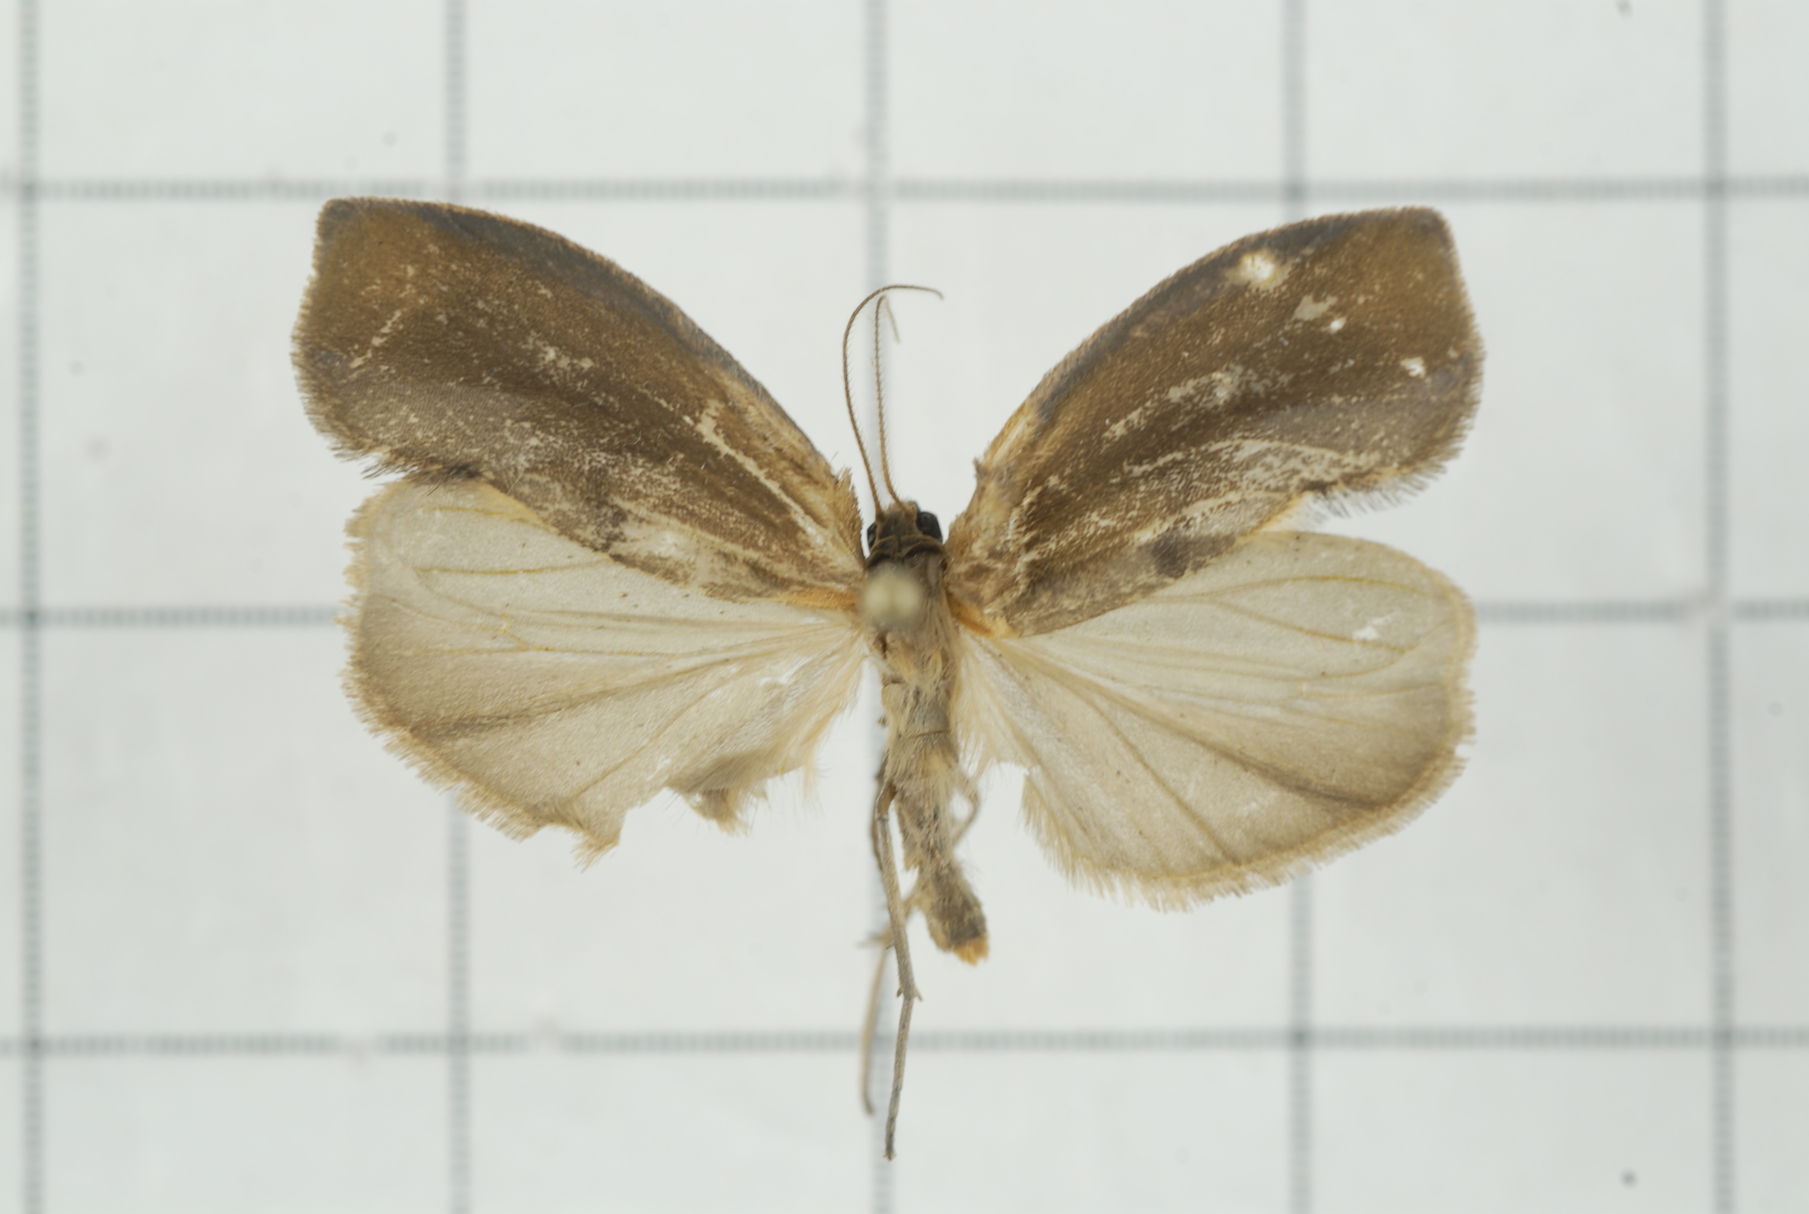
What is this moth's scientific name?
Gampola sinica
